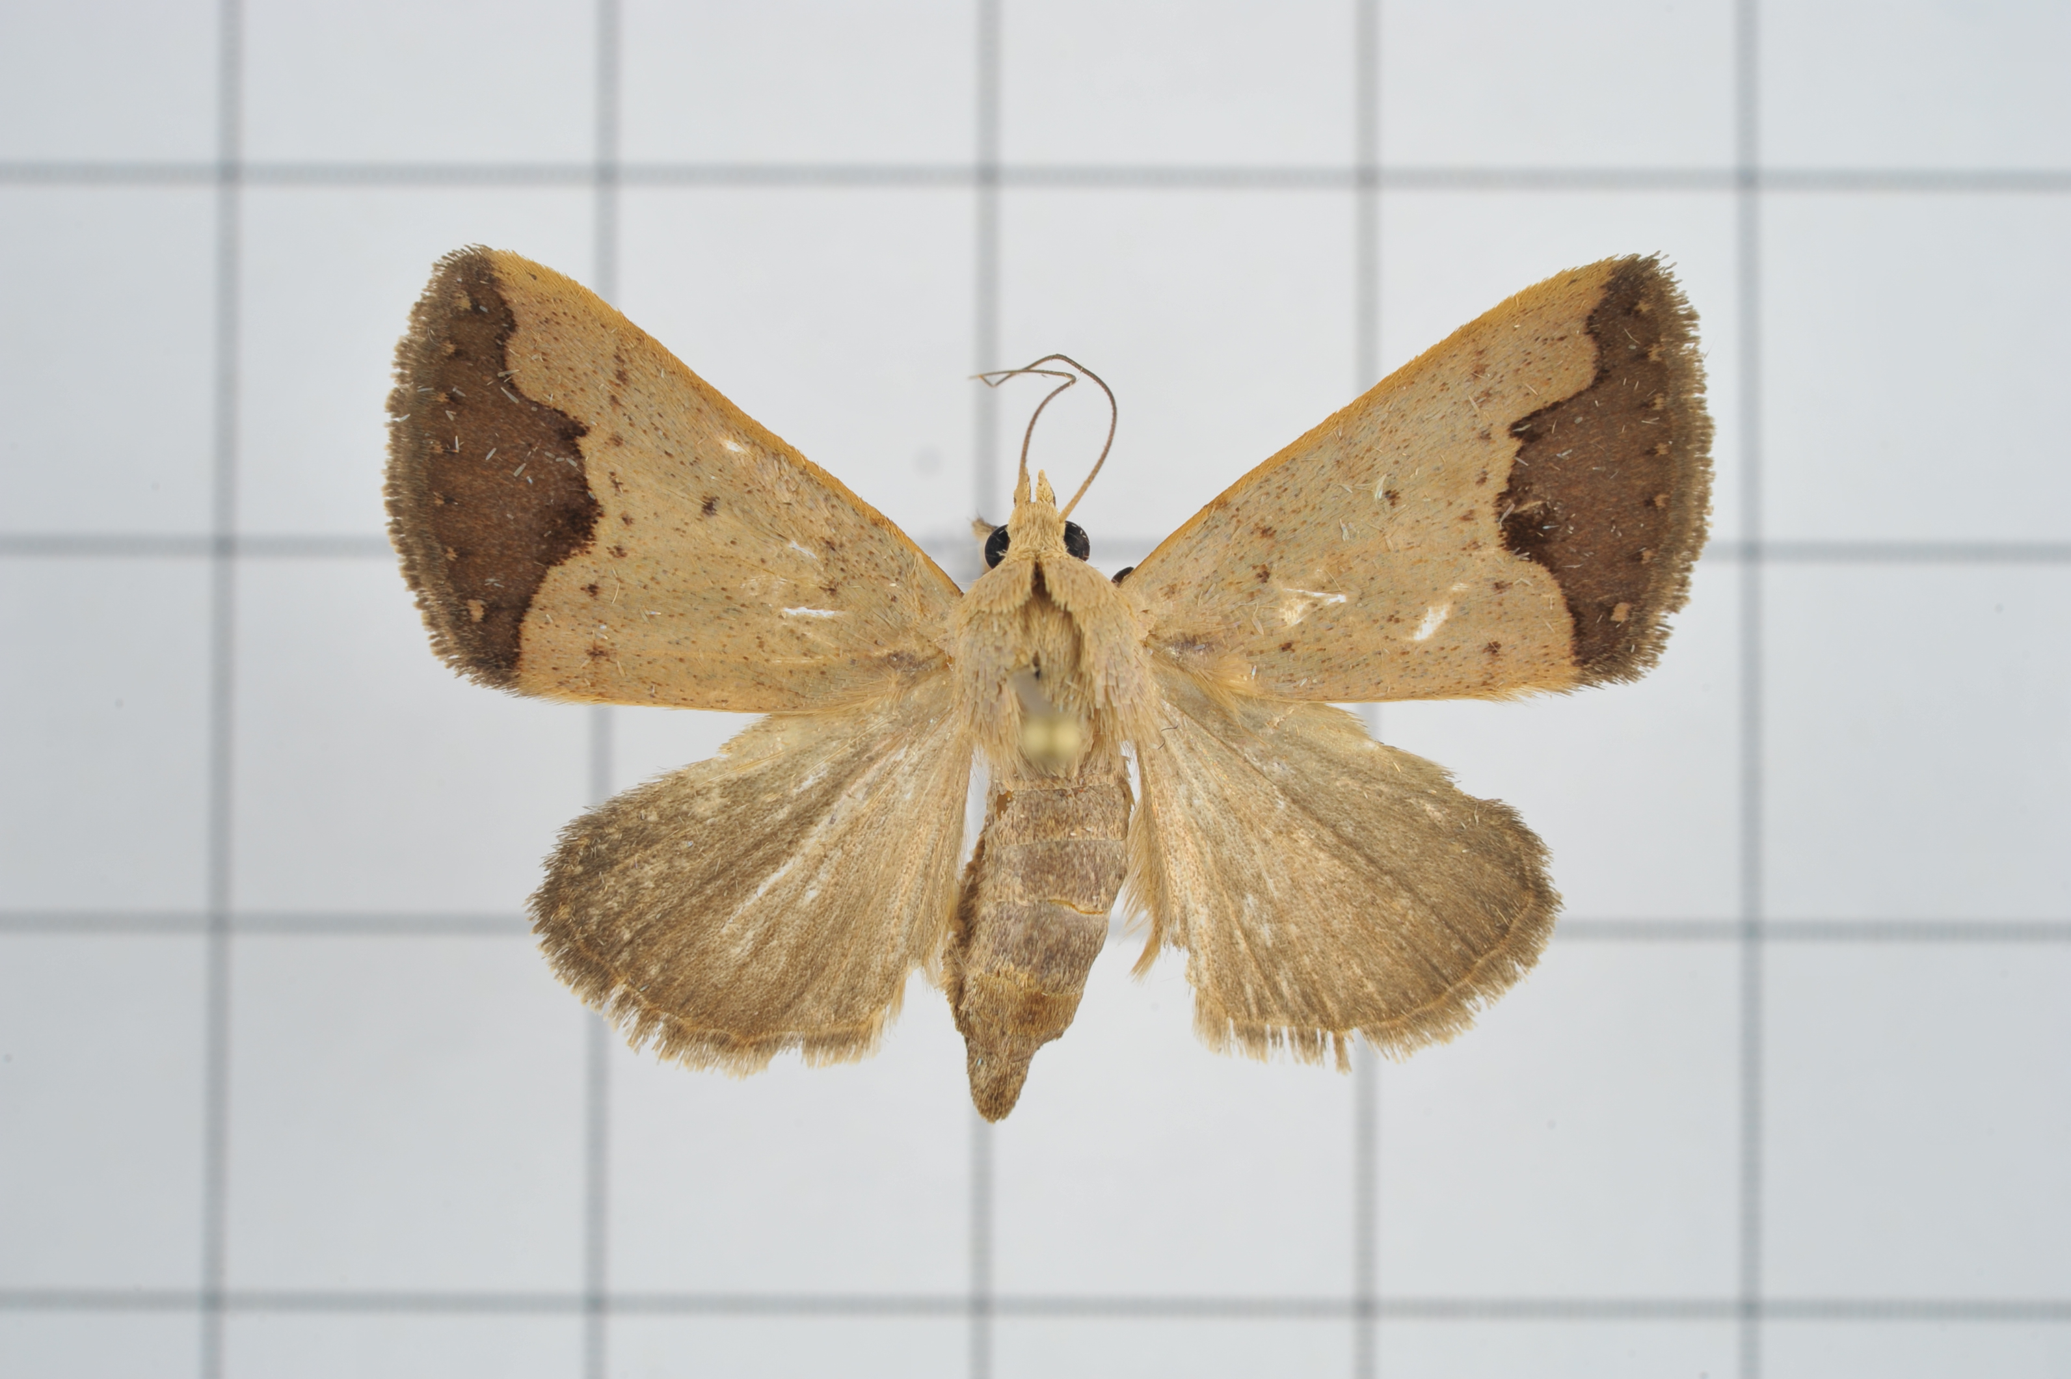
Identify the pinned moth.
Bocula diffisa
